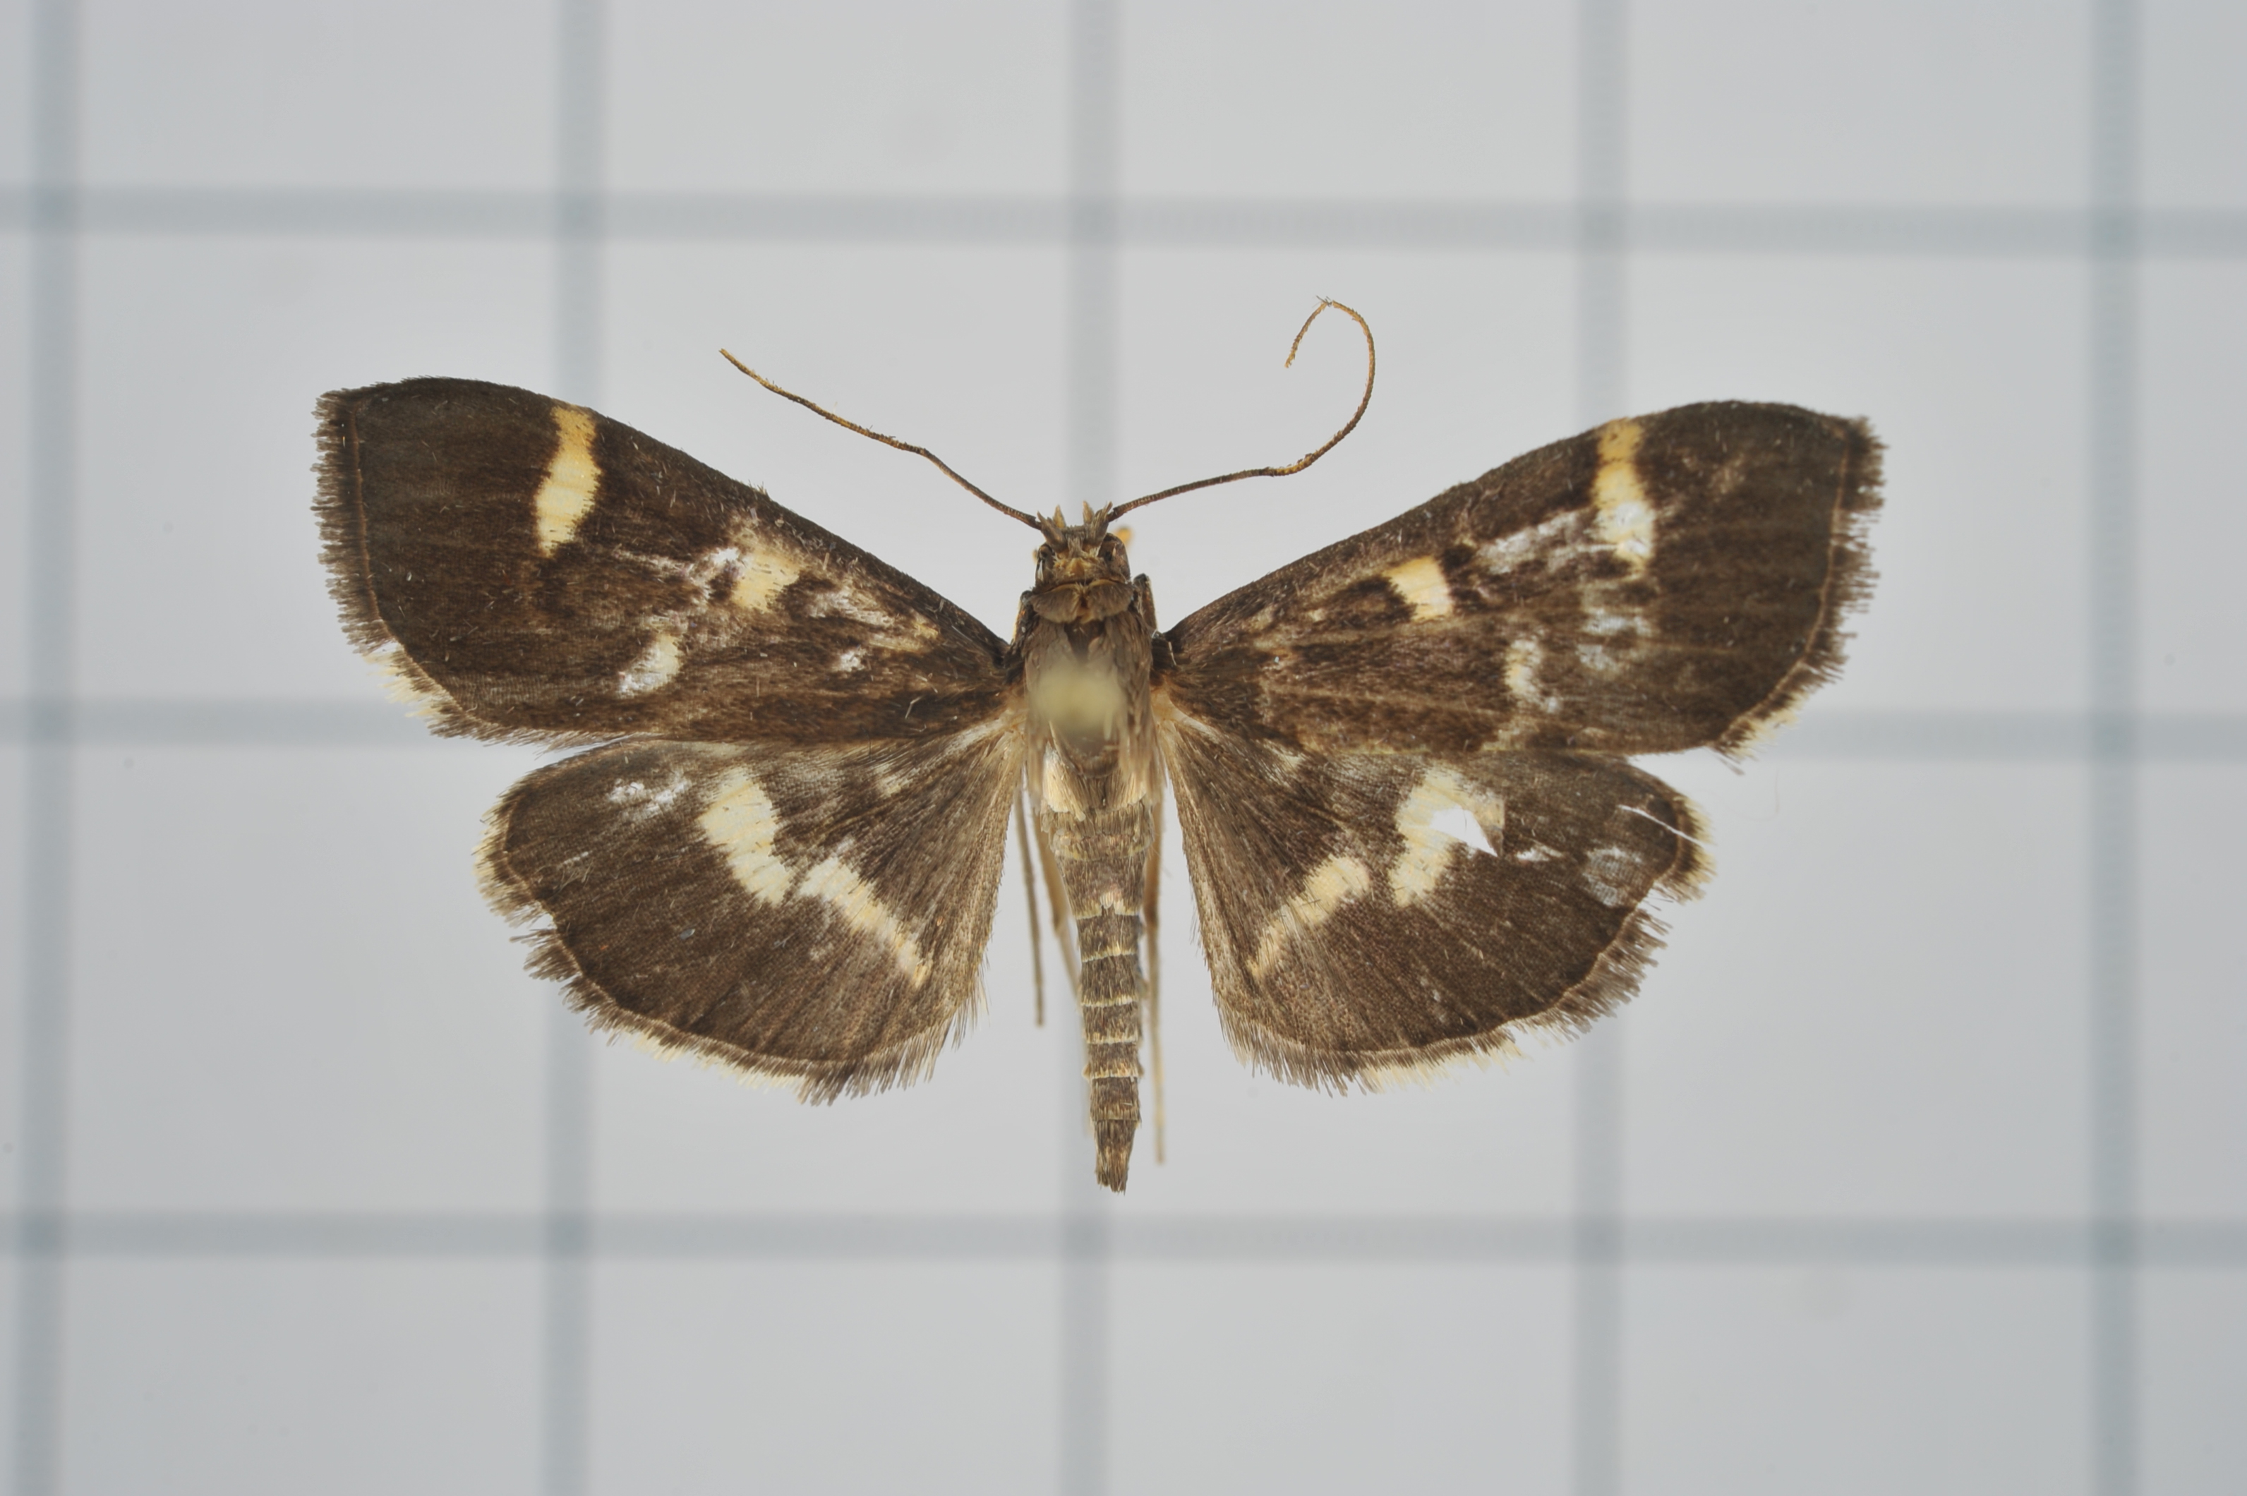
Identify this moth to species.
Herpetogramma luctuosalis
